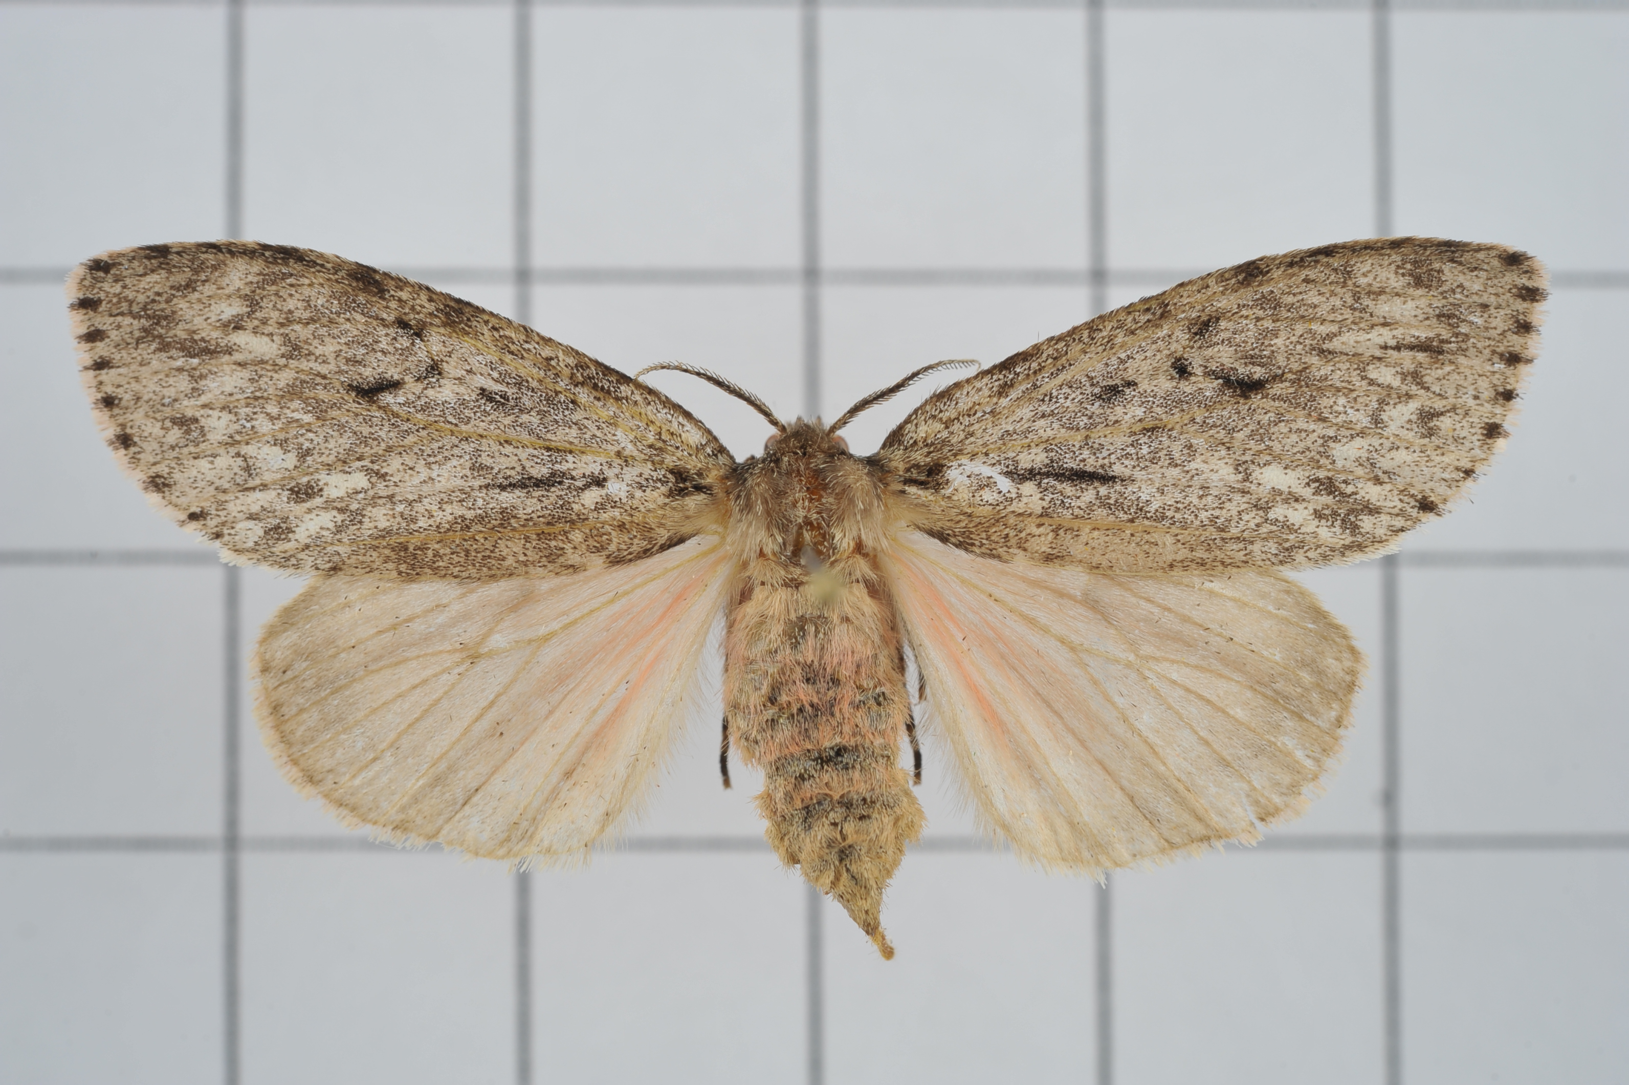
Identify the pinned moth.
Lymantria grisea
